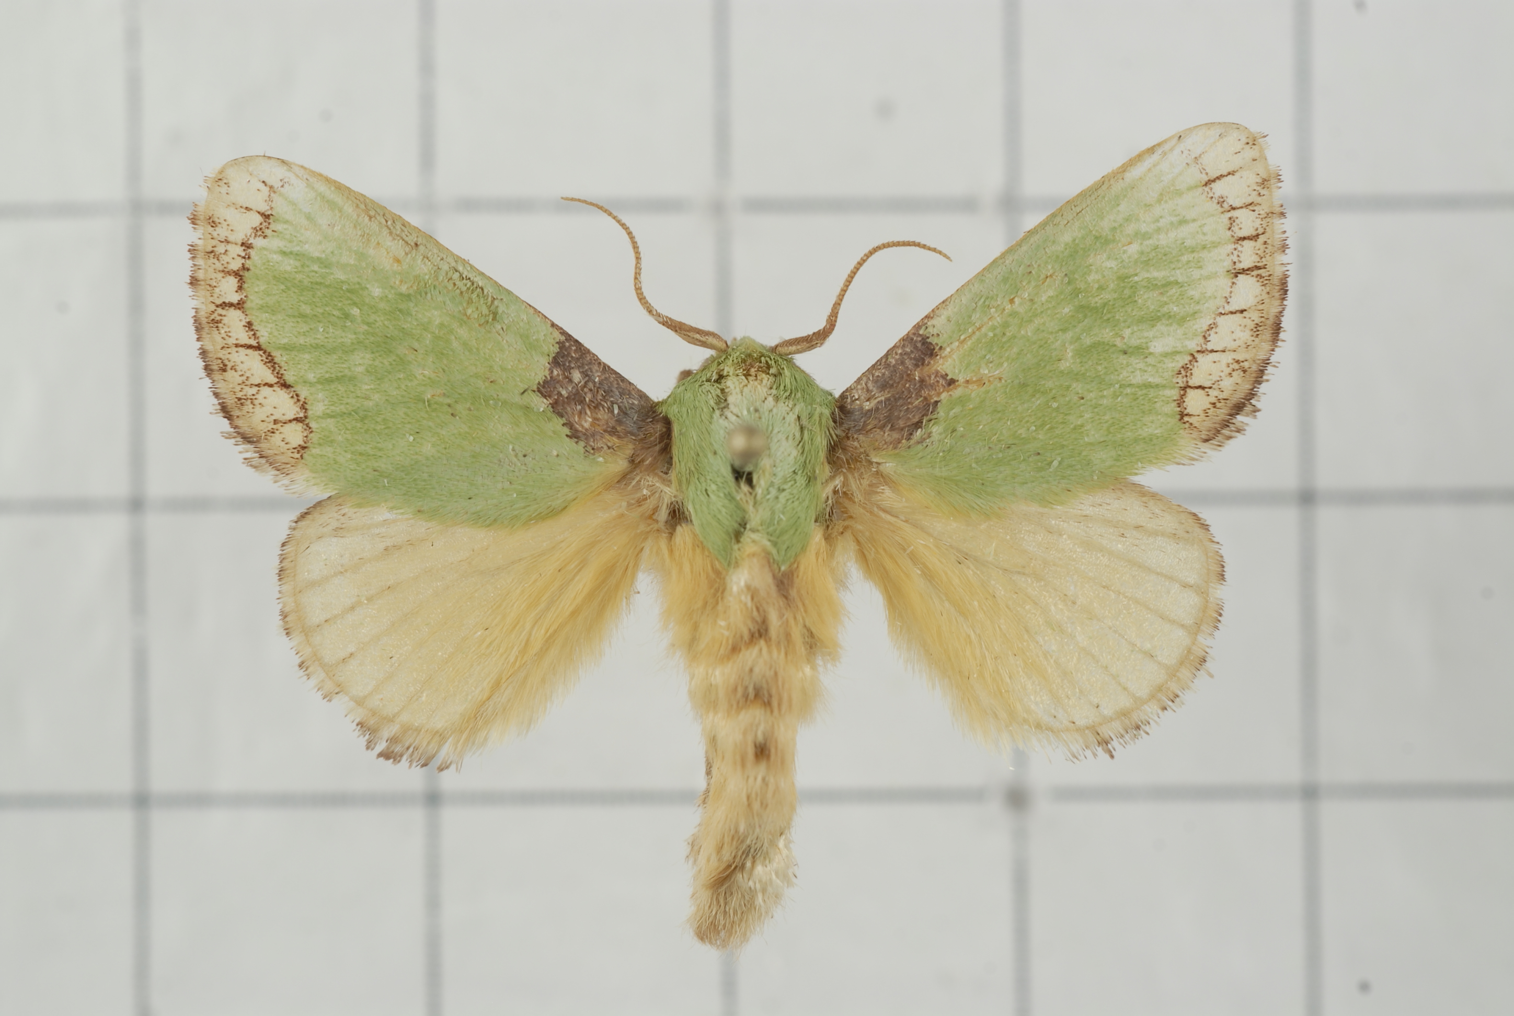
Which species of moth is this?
Parasa consocia
